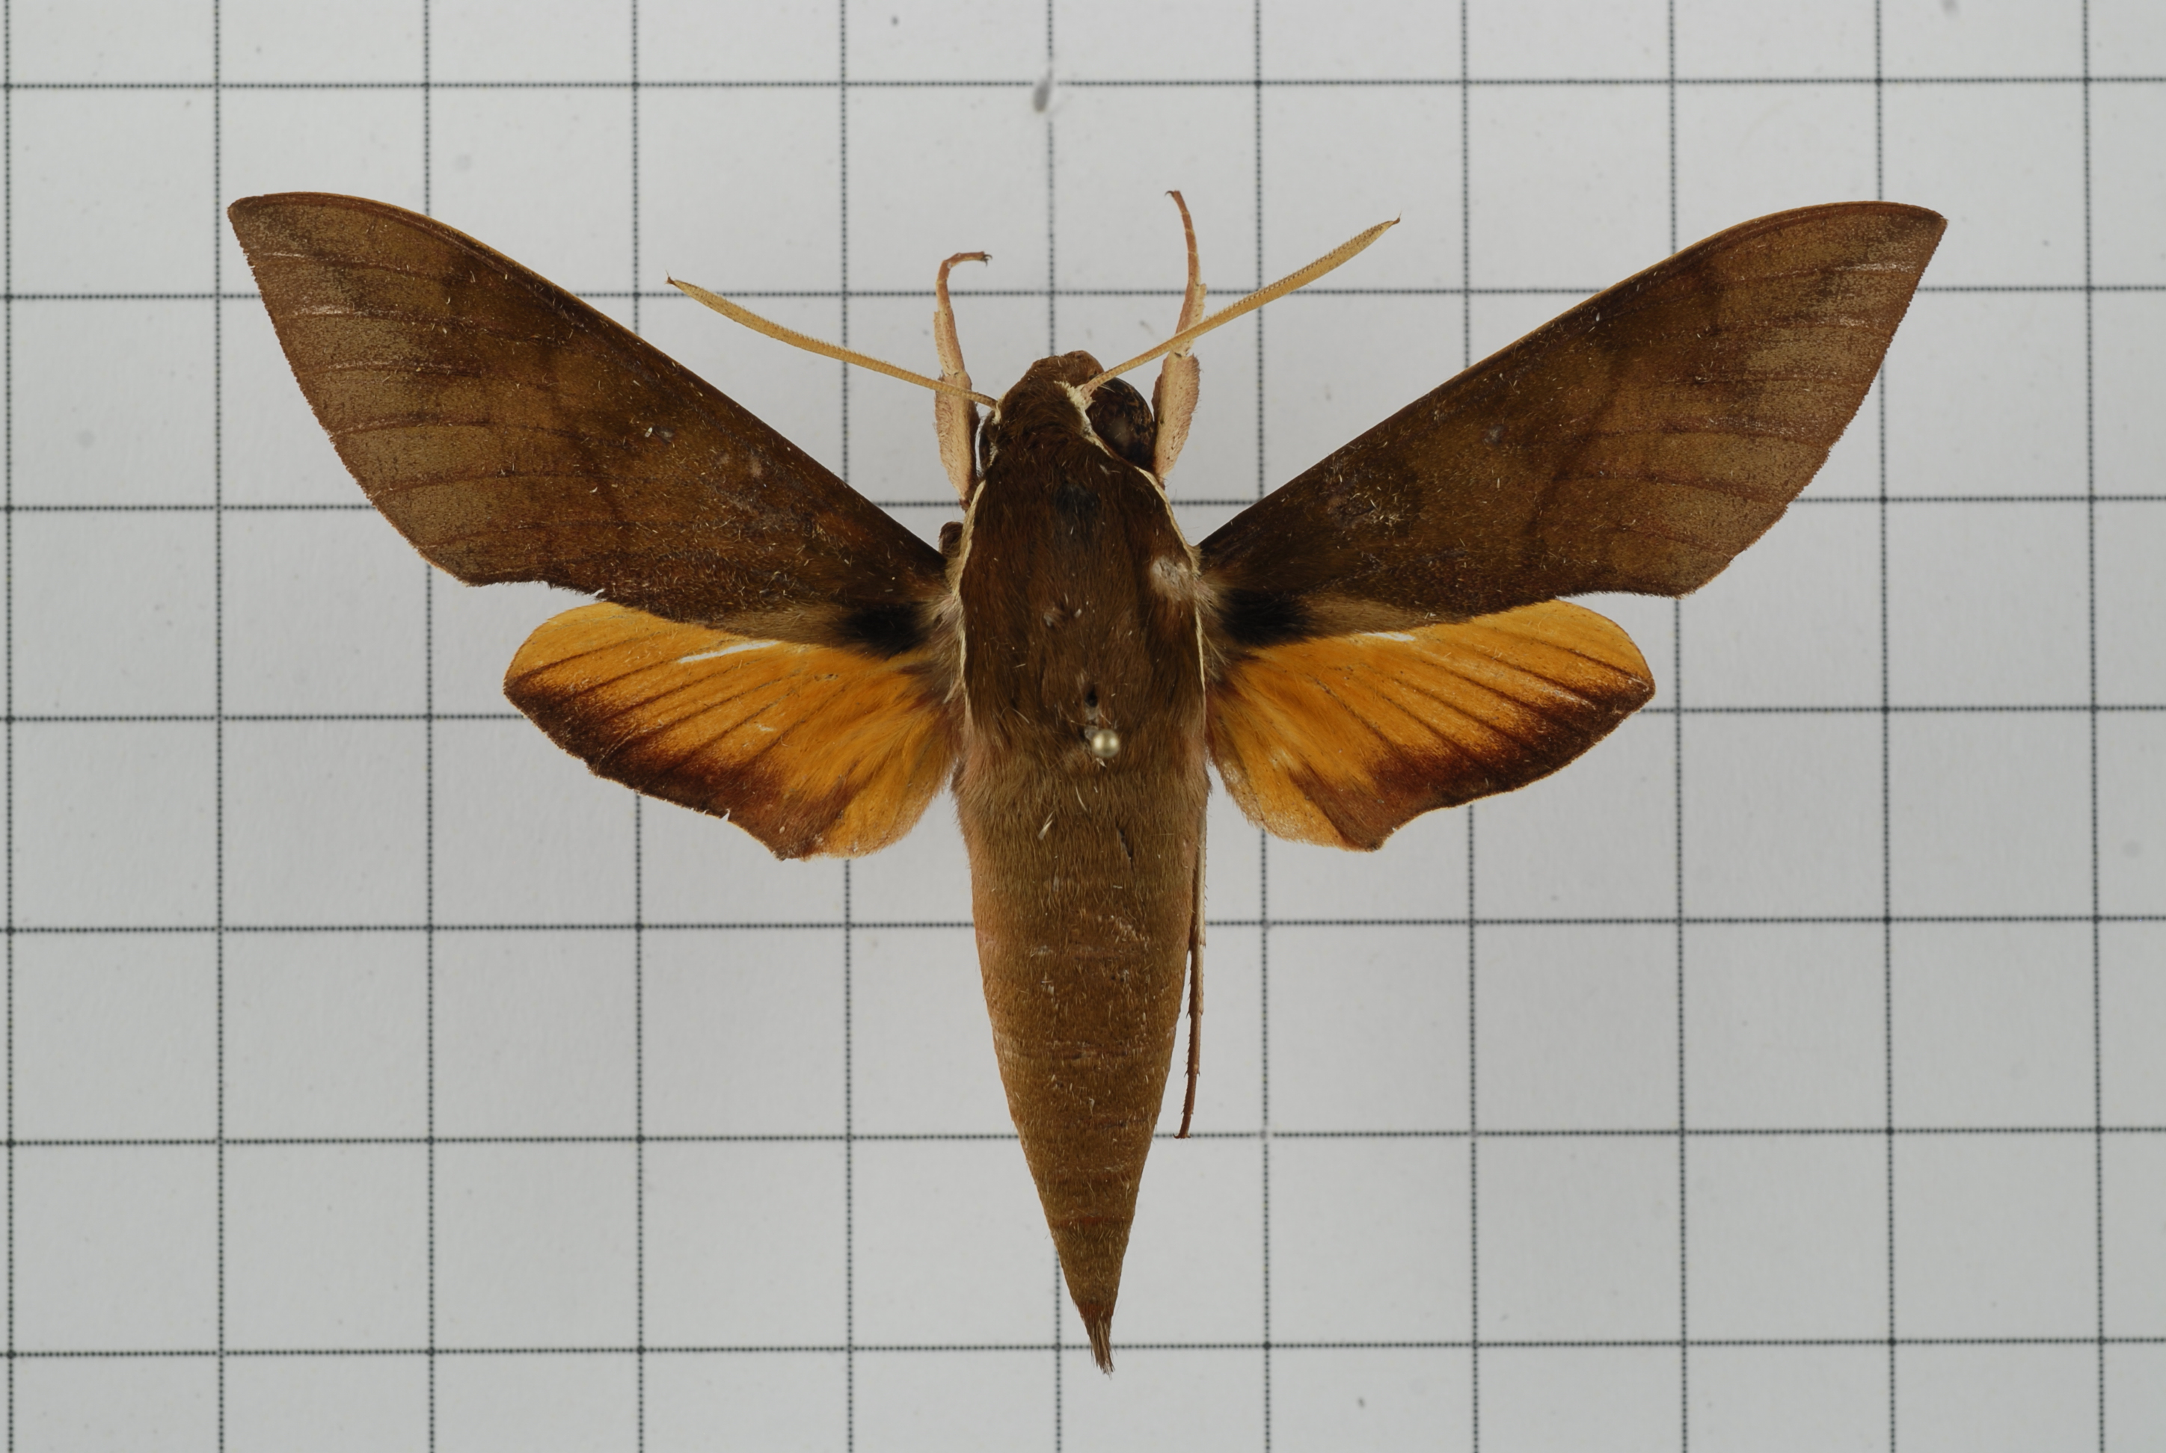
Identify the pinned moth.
Gnathothlibus erotus
